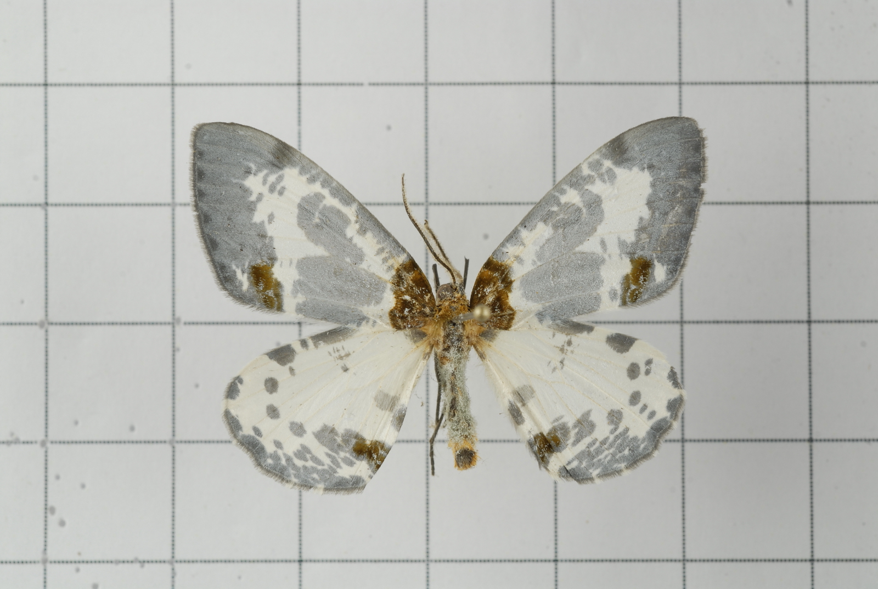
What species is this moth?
Abraxas submartiaria
